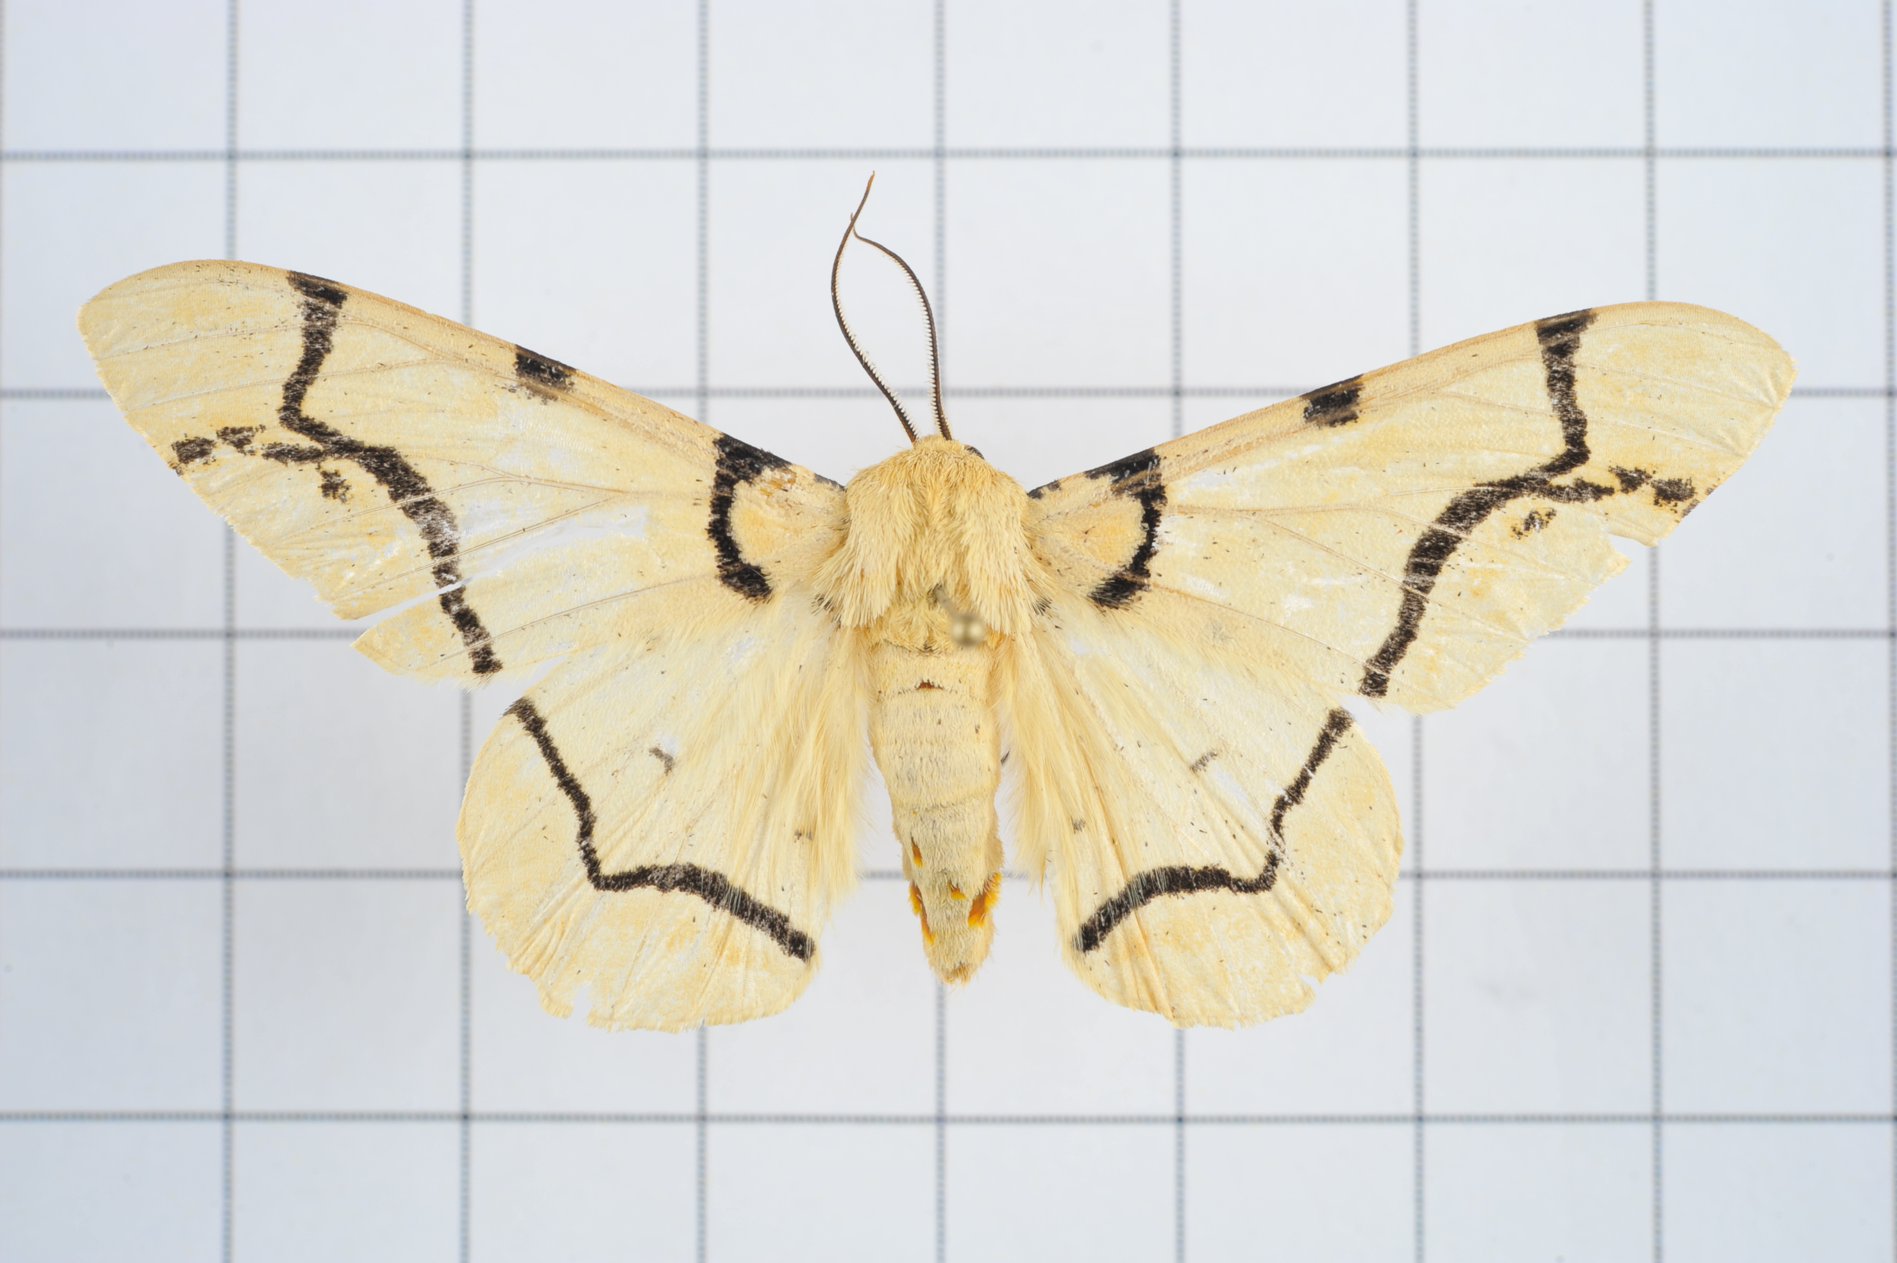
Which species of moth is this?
Biston perclara
